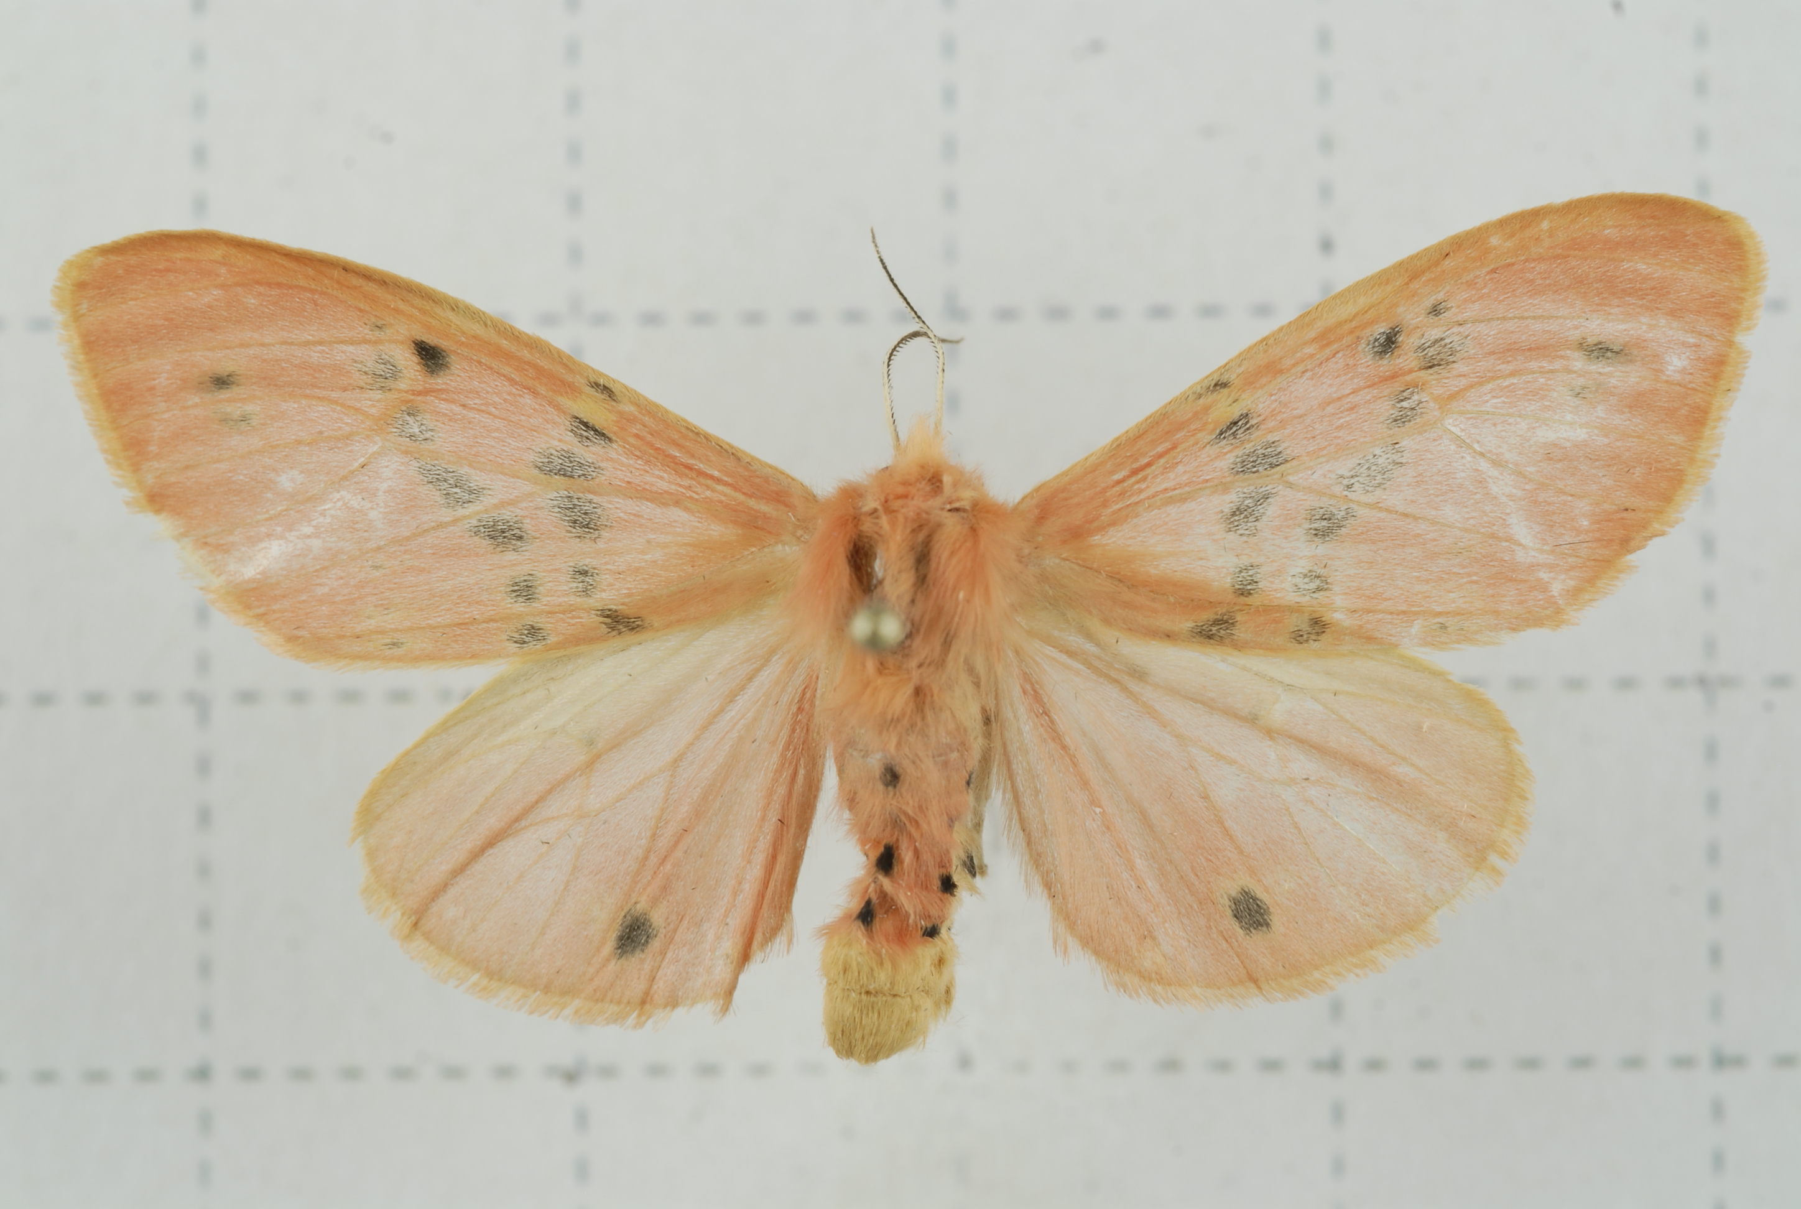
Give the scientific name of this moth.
Lemyra alikangensis
